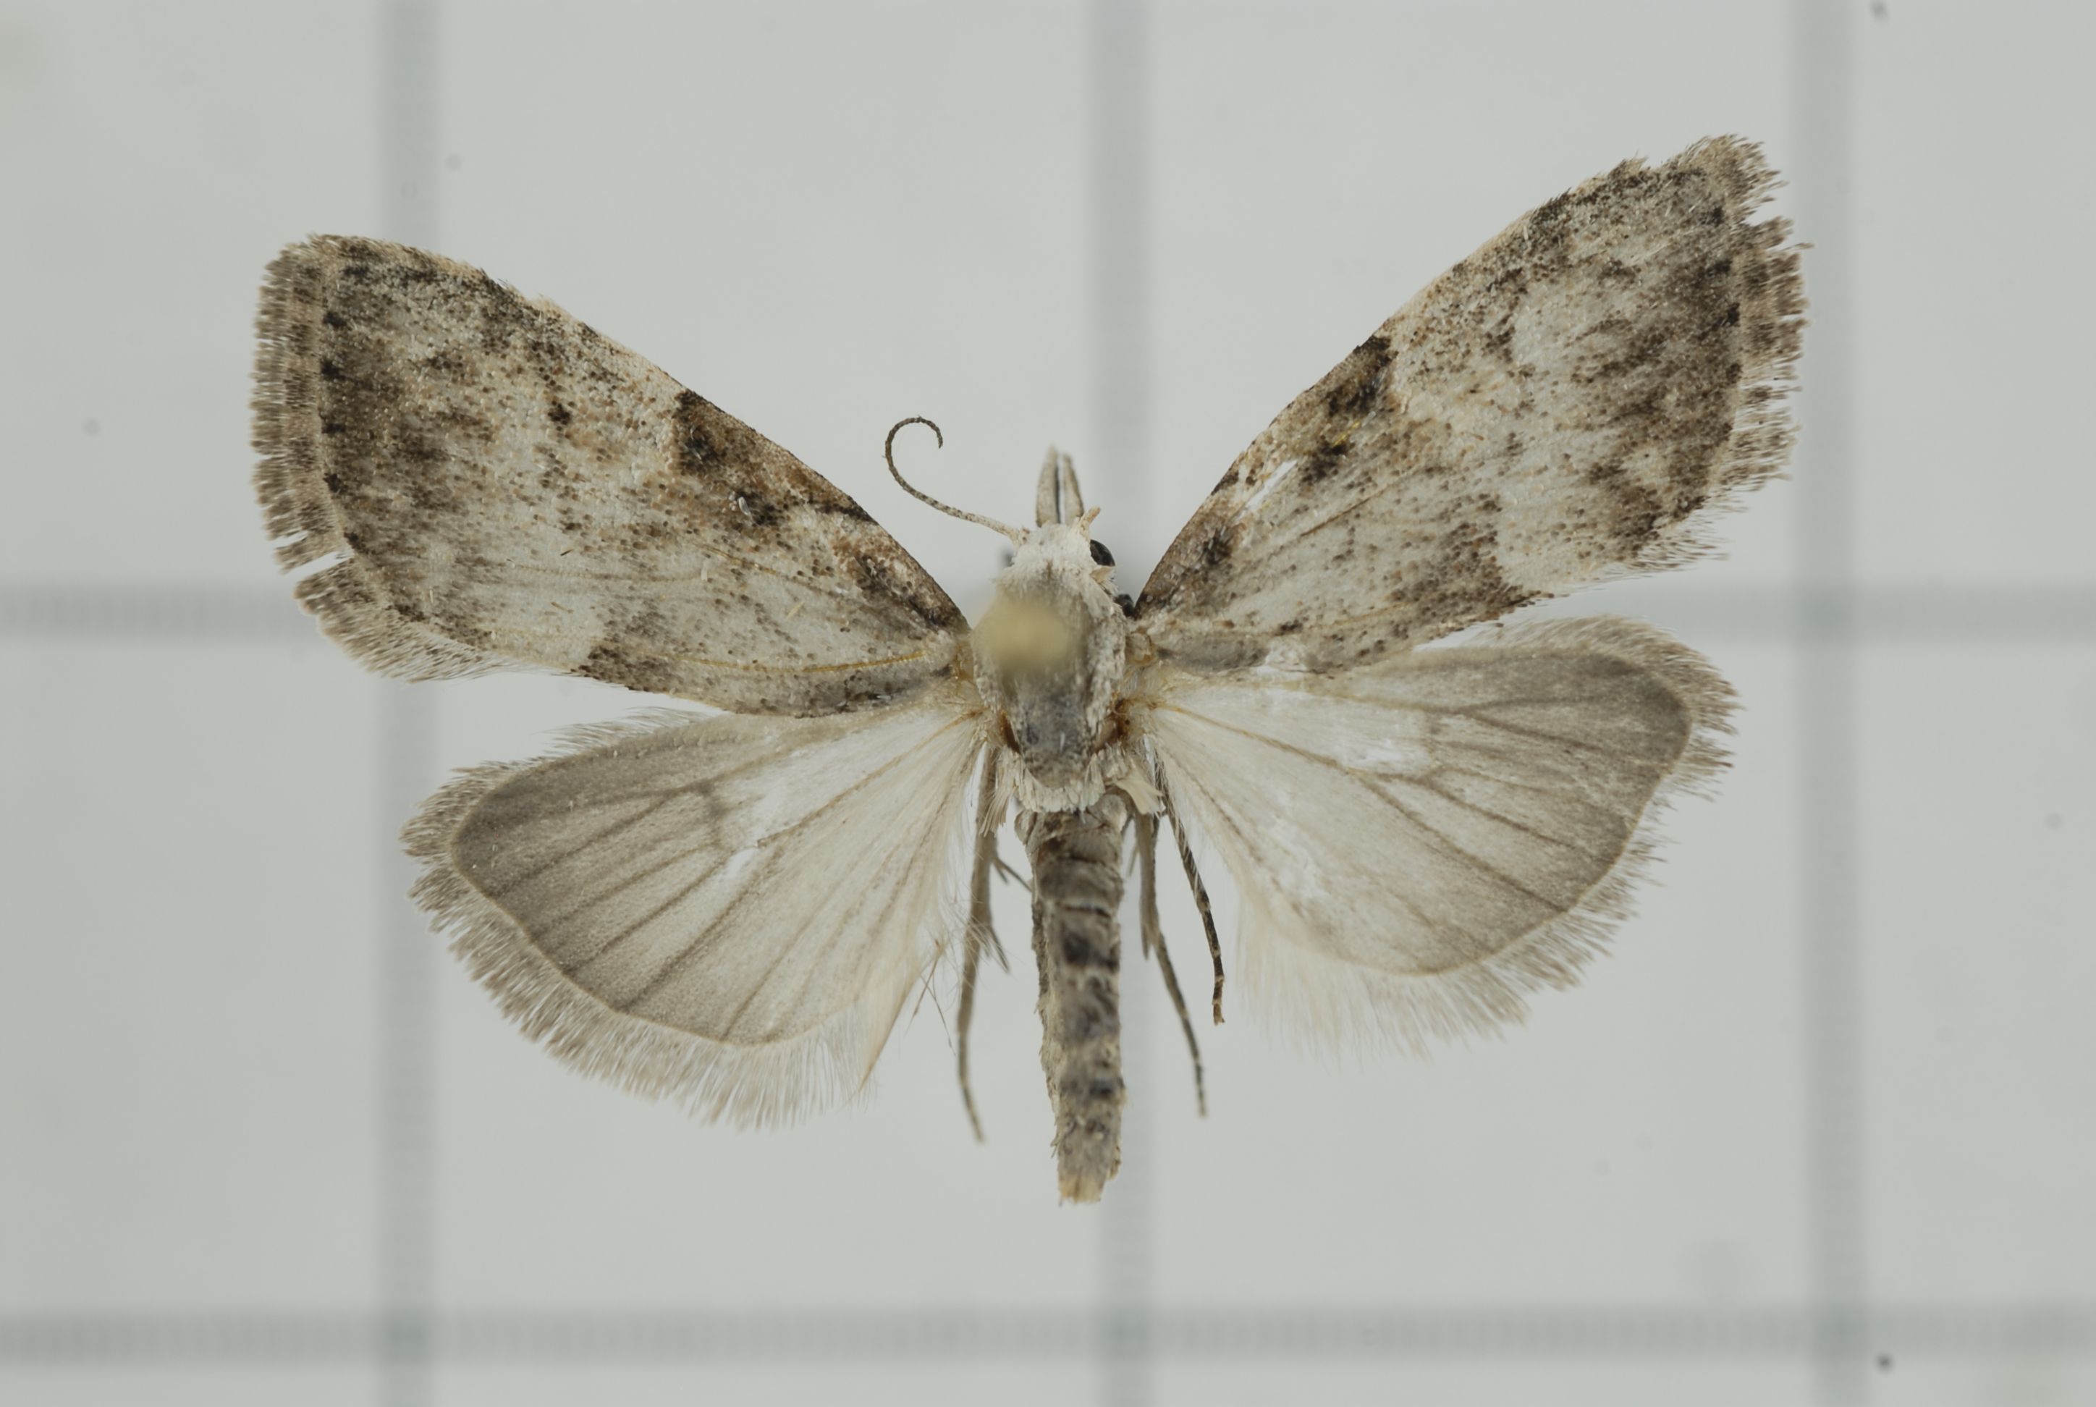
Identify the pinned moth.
Meganola major takasago
